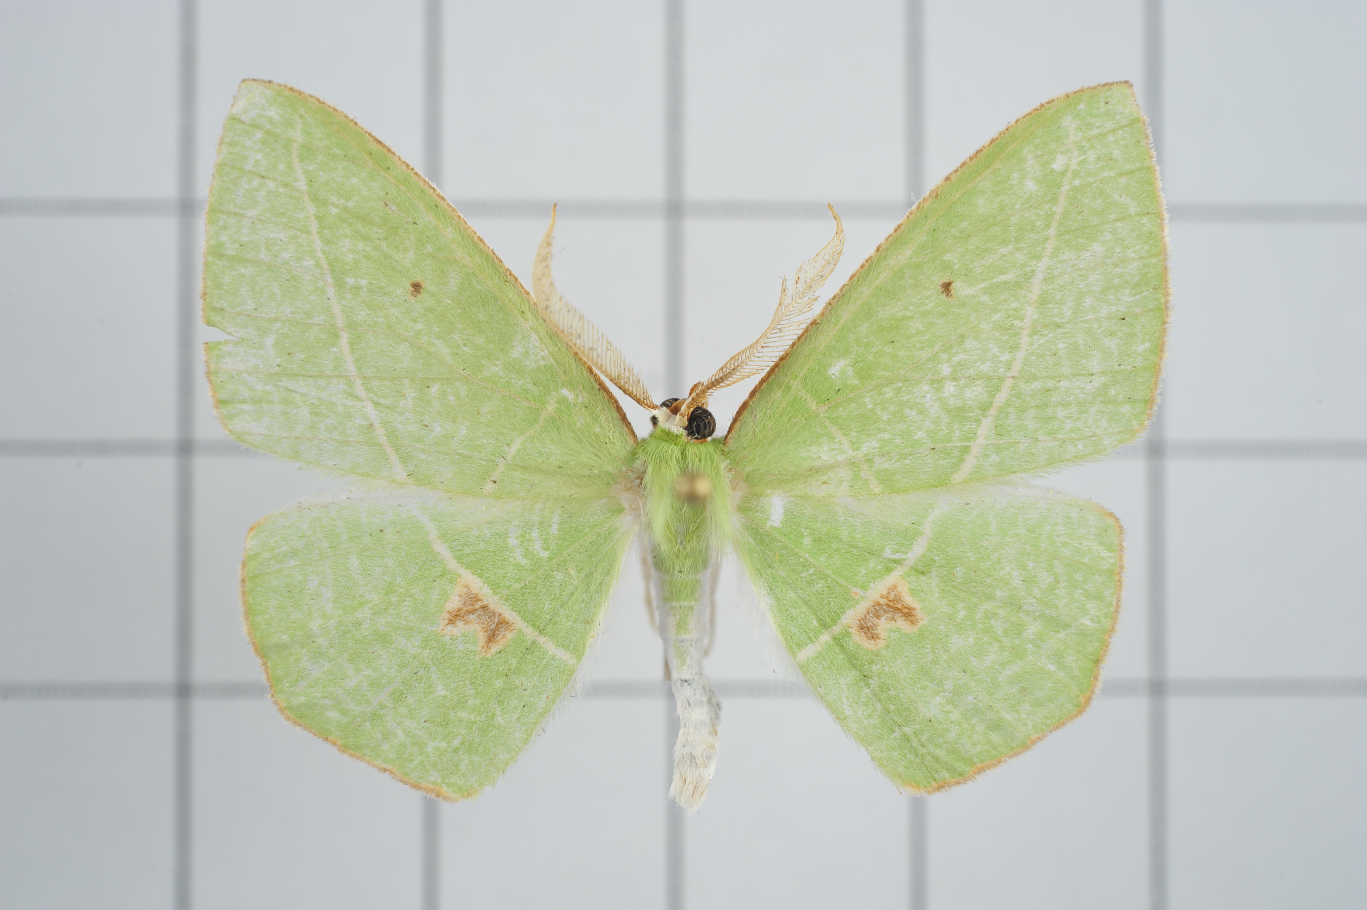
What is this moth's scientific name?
Tanaoctenia haliaria
